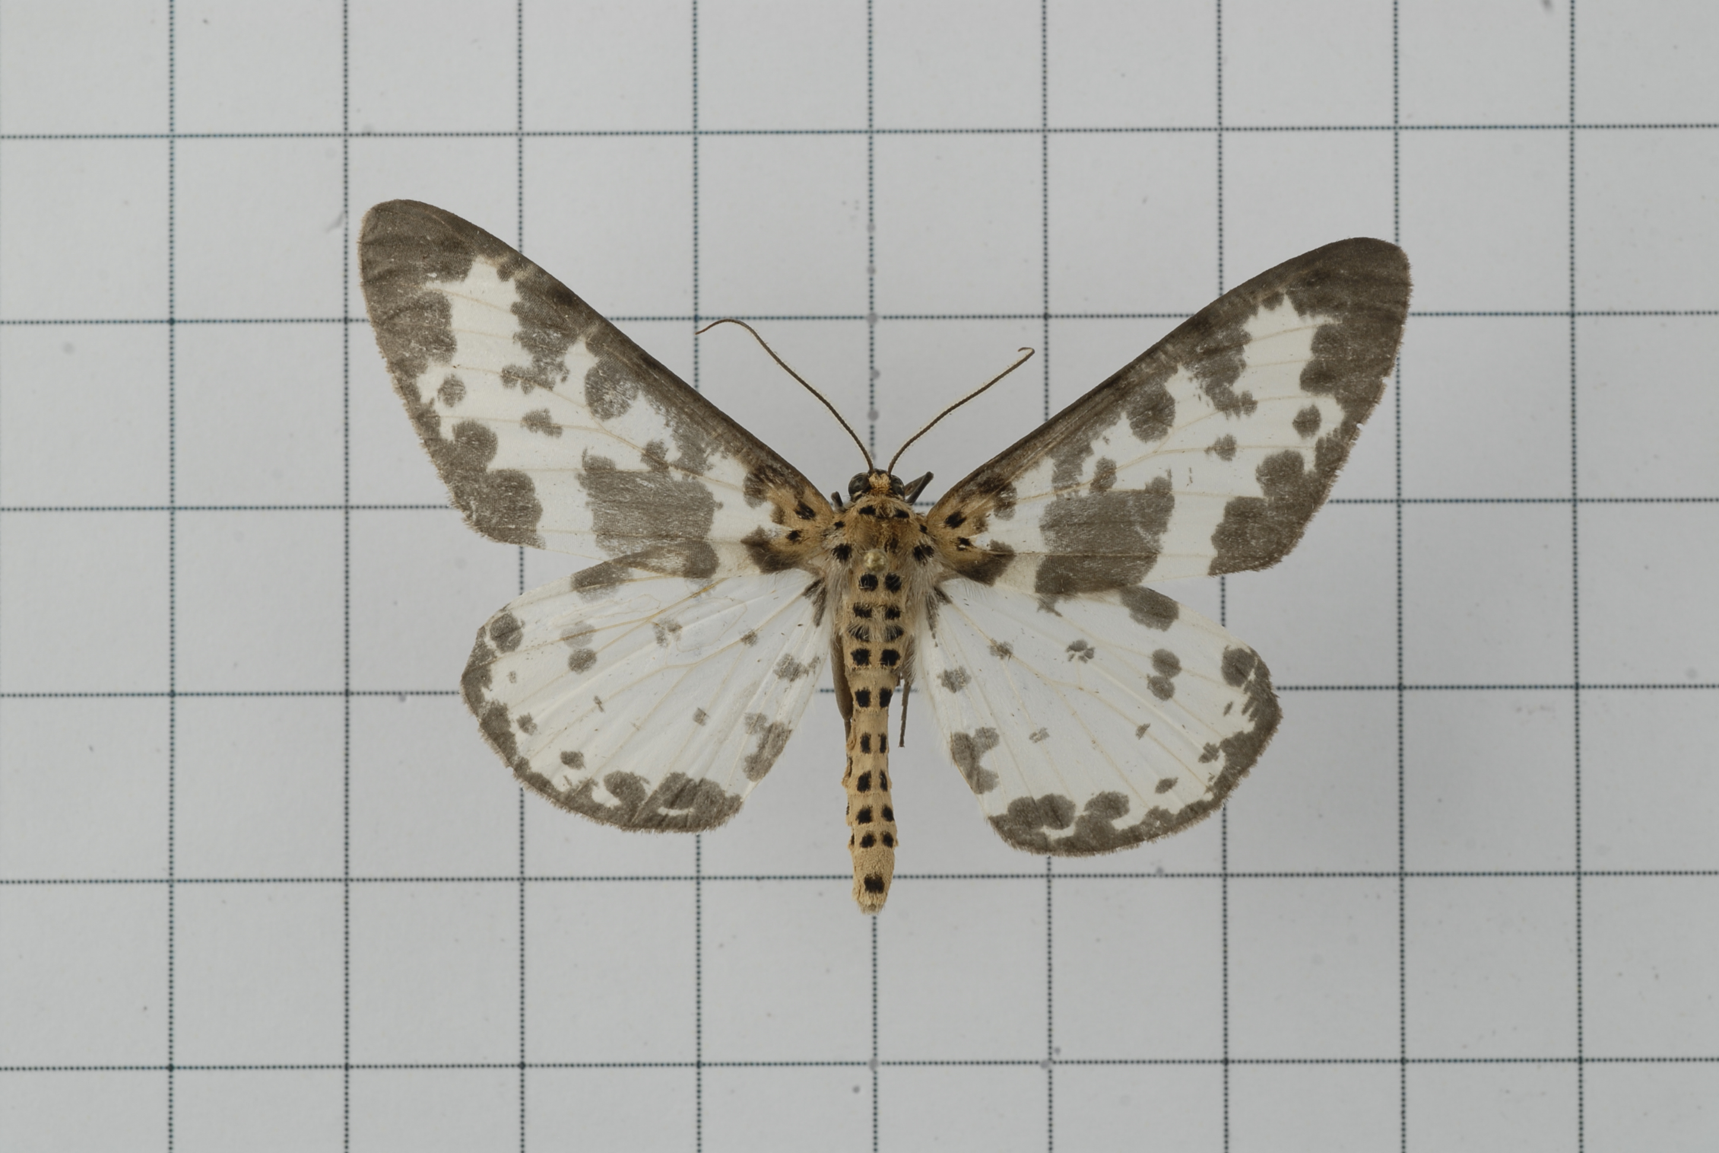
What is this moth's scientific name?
Percnia longitermen
